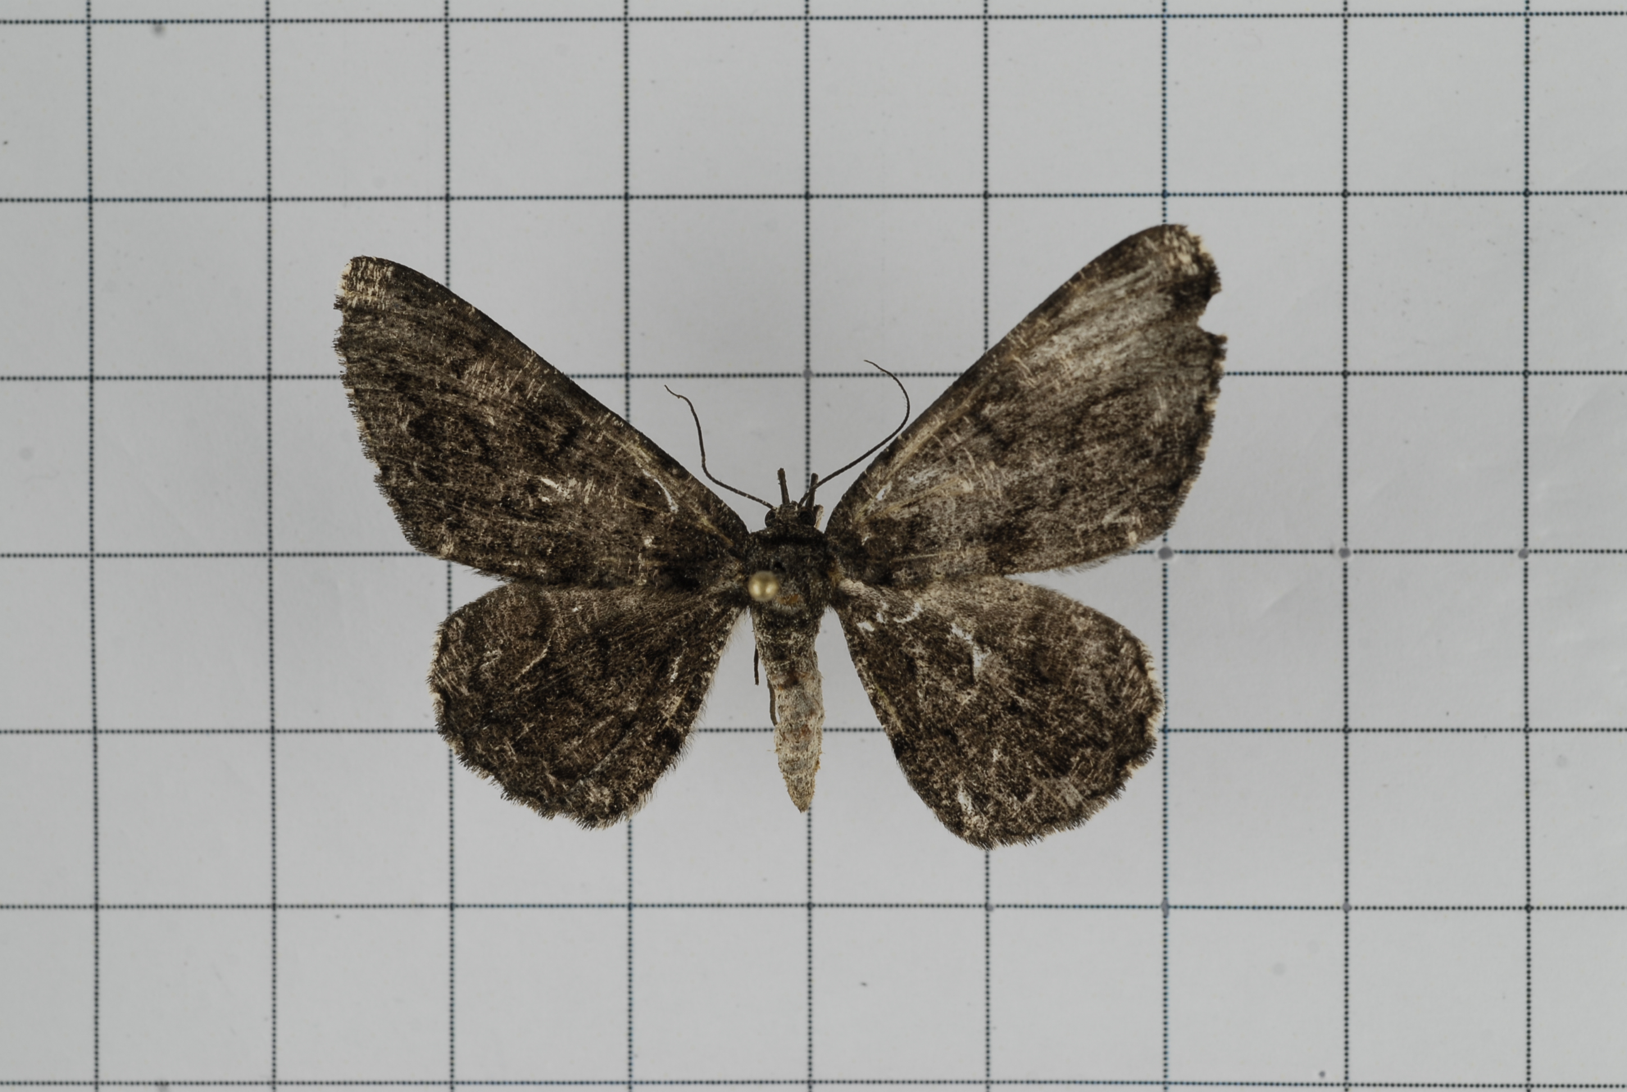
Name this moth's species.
Hypomecis roboraria amplaria
